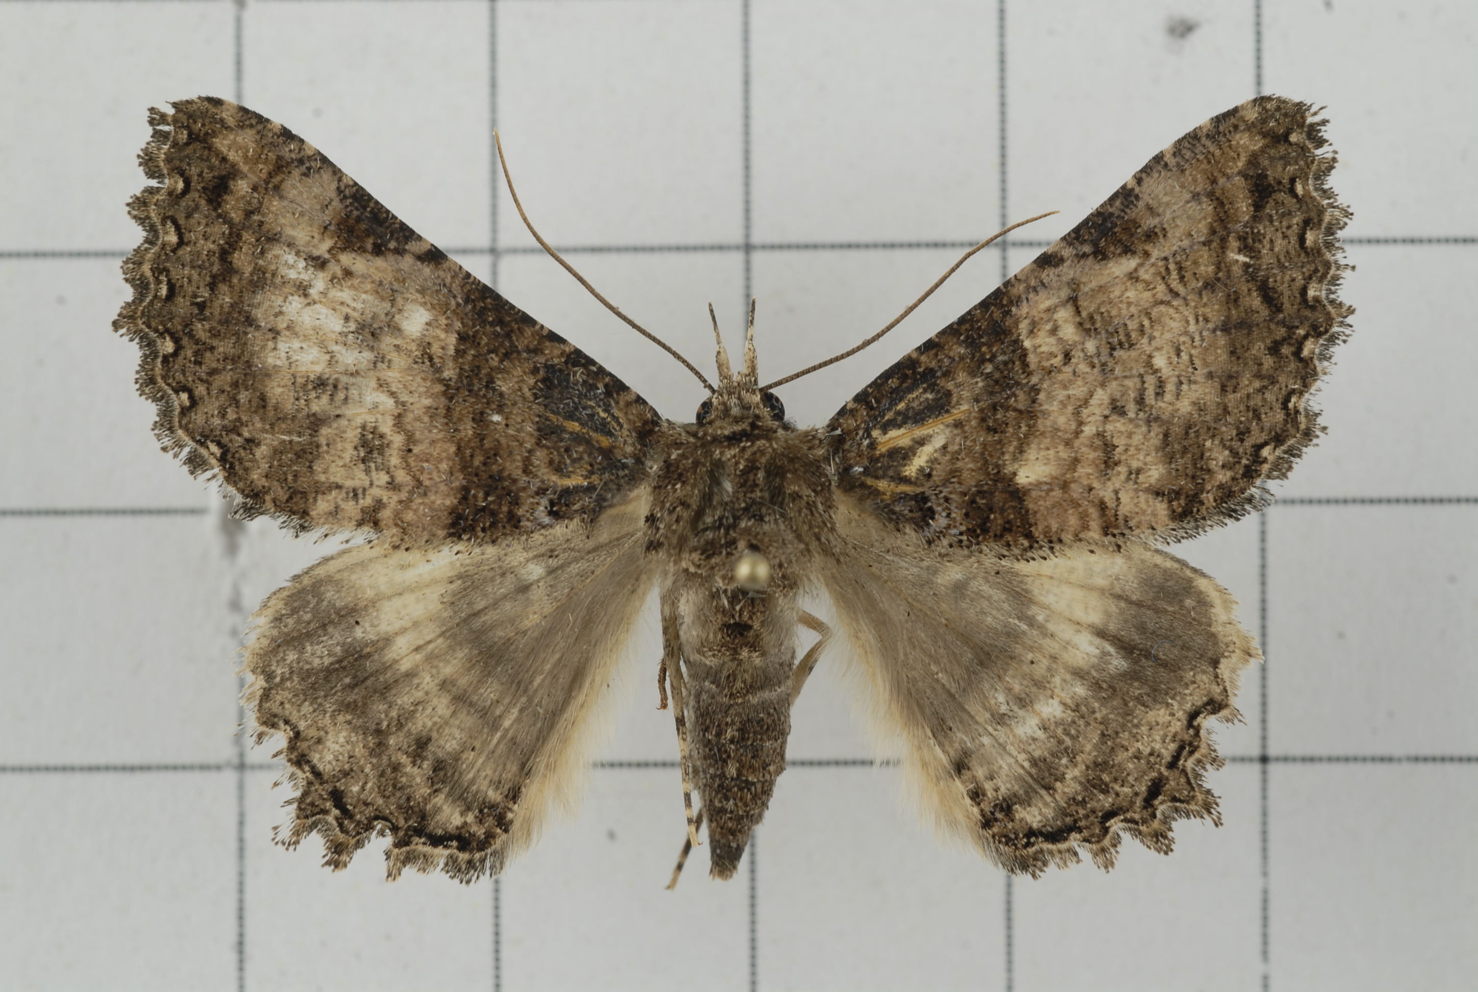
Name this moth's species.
Daddala lucilla
